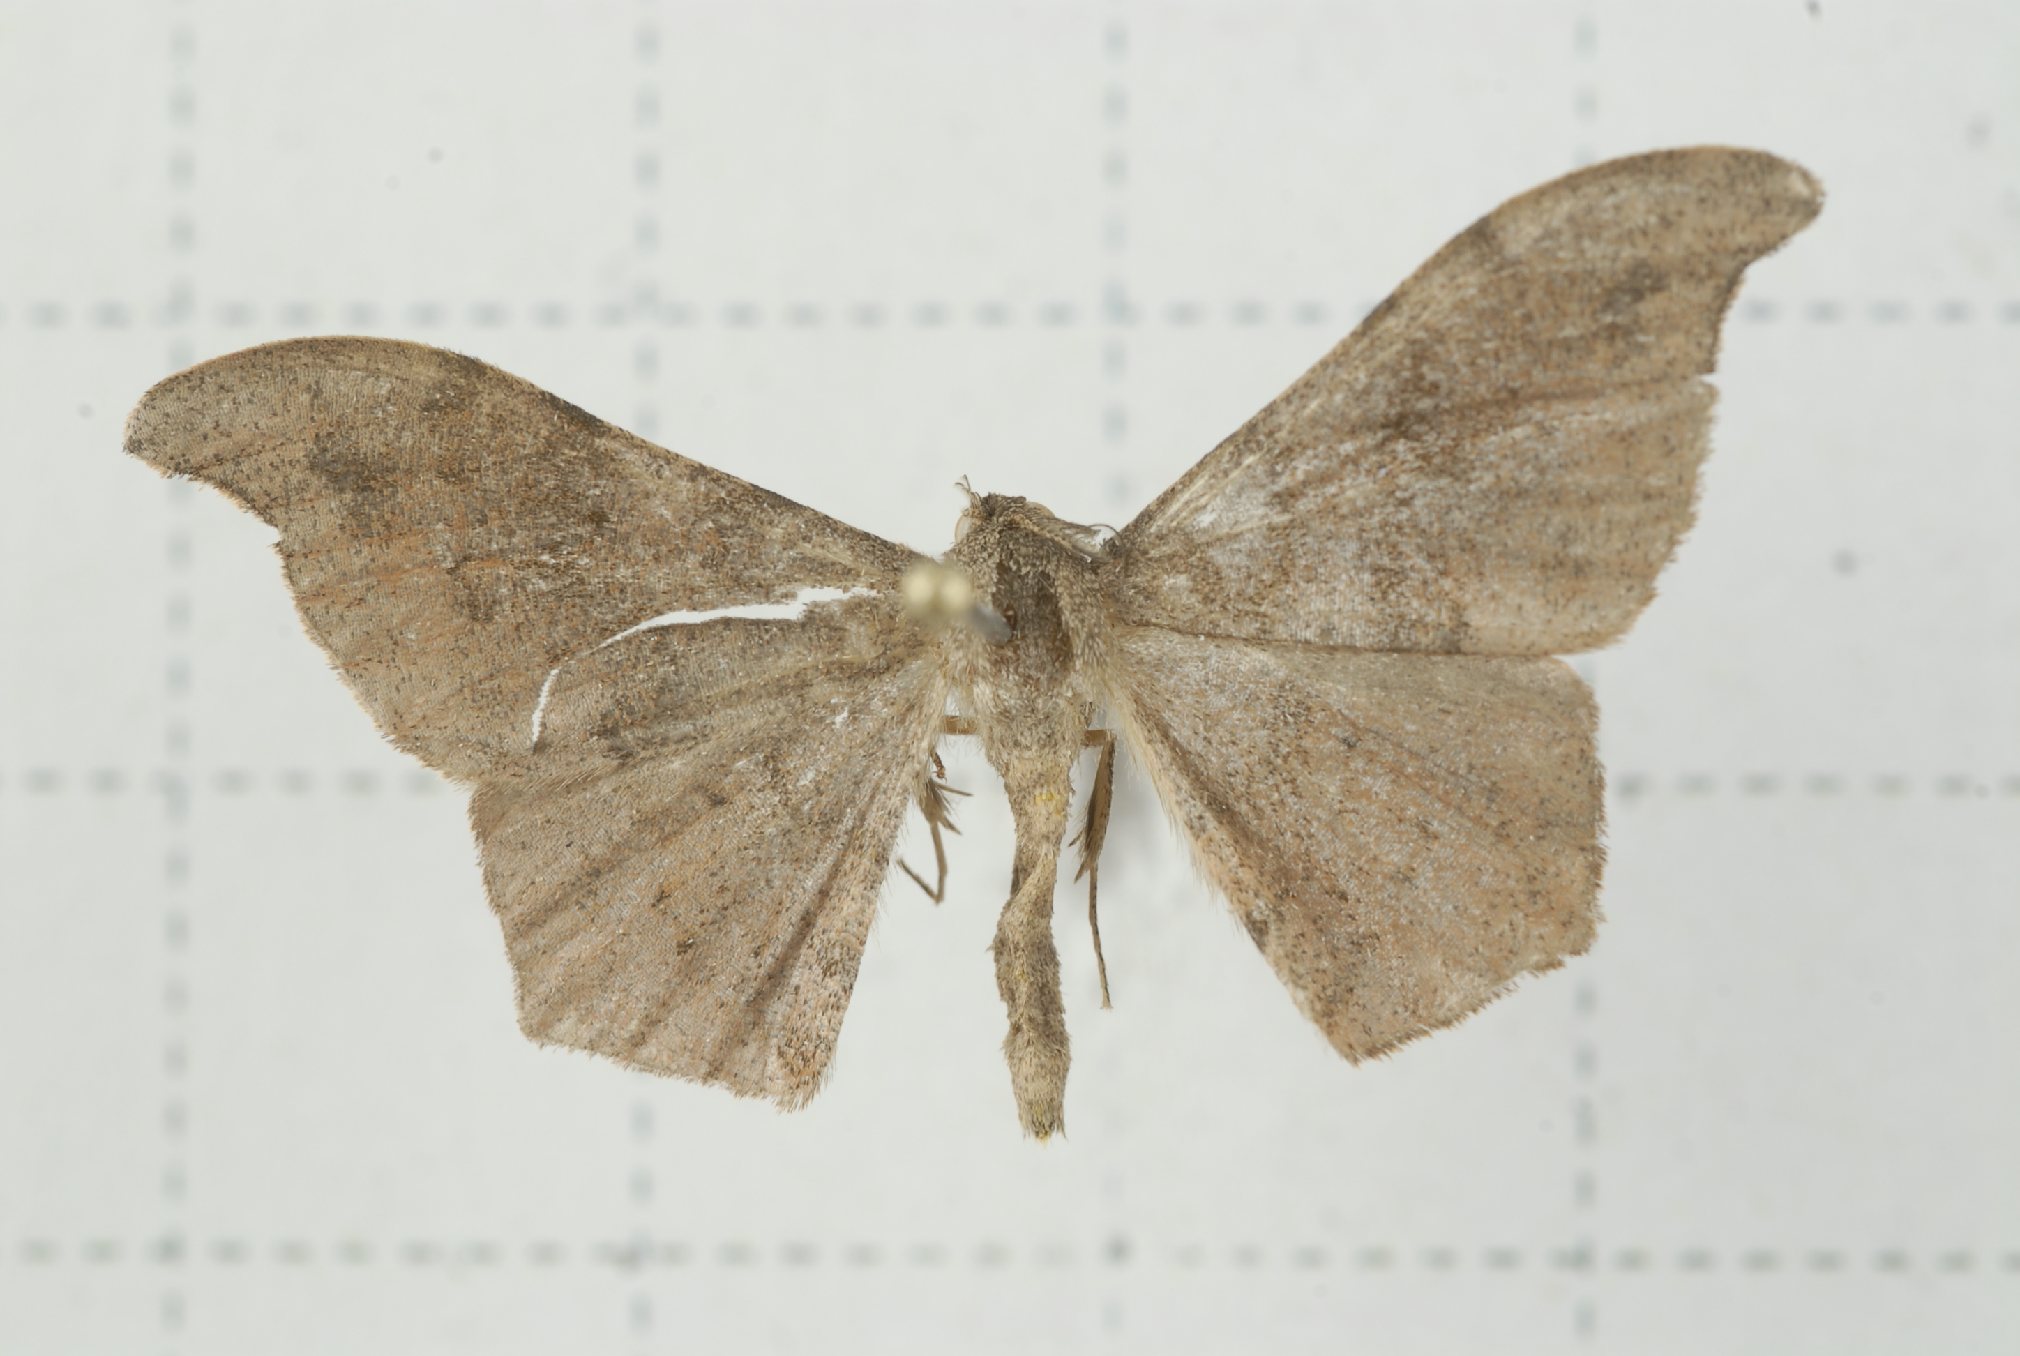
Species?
Hyposidra talaca talaca
